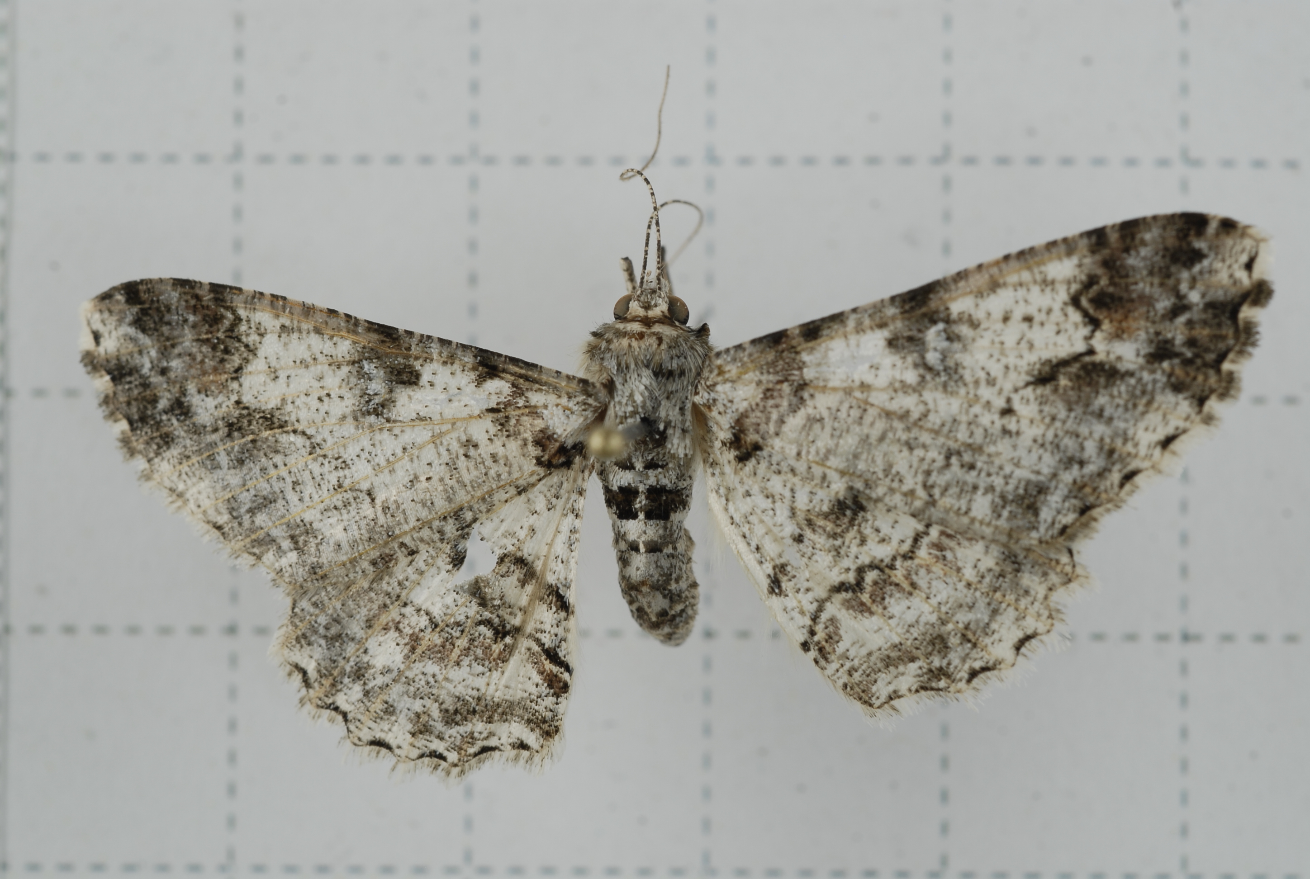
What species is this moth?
Cleora fraterna
